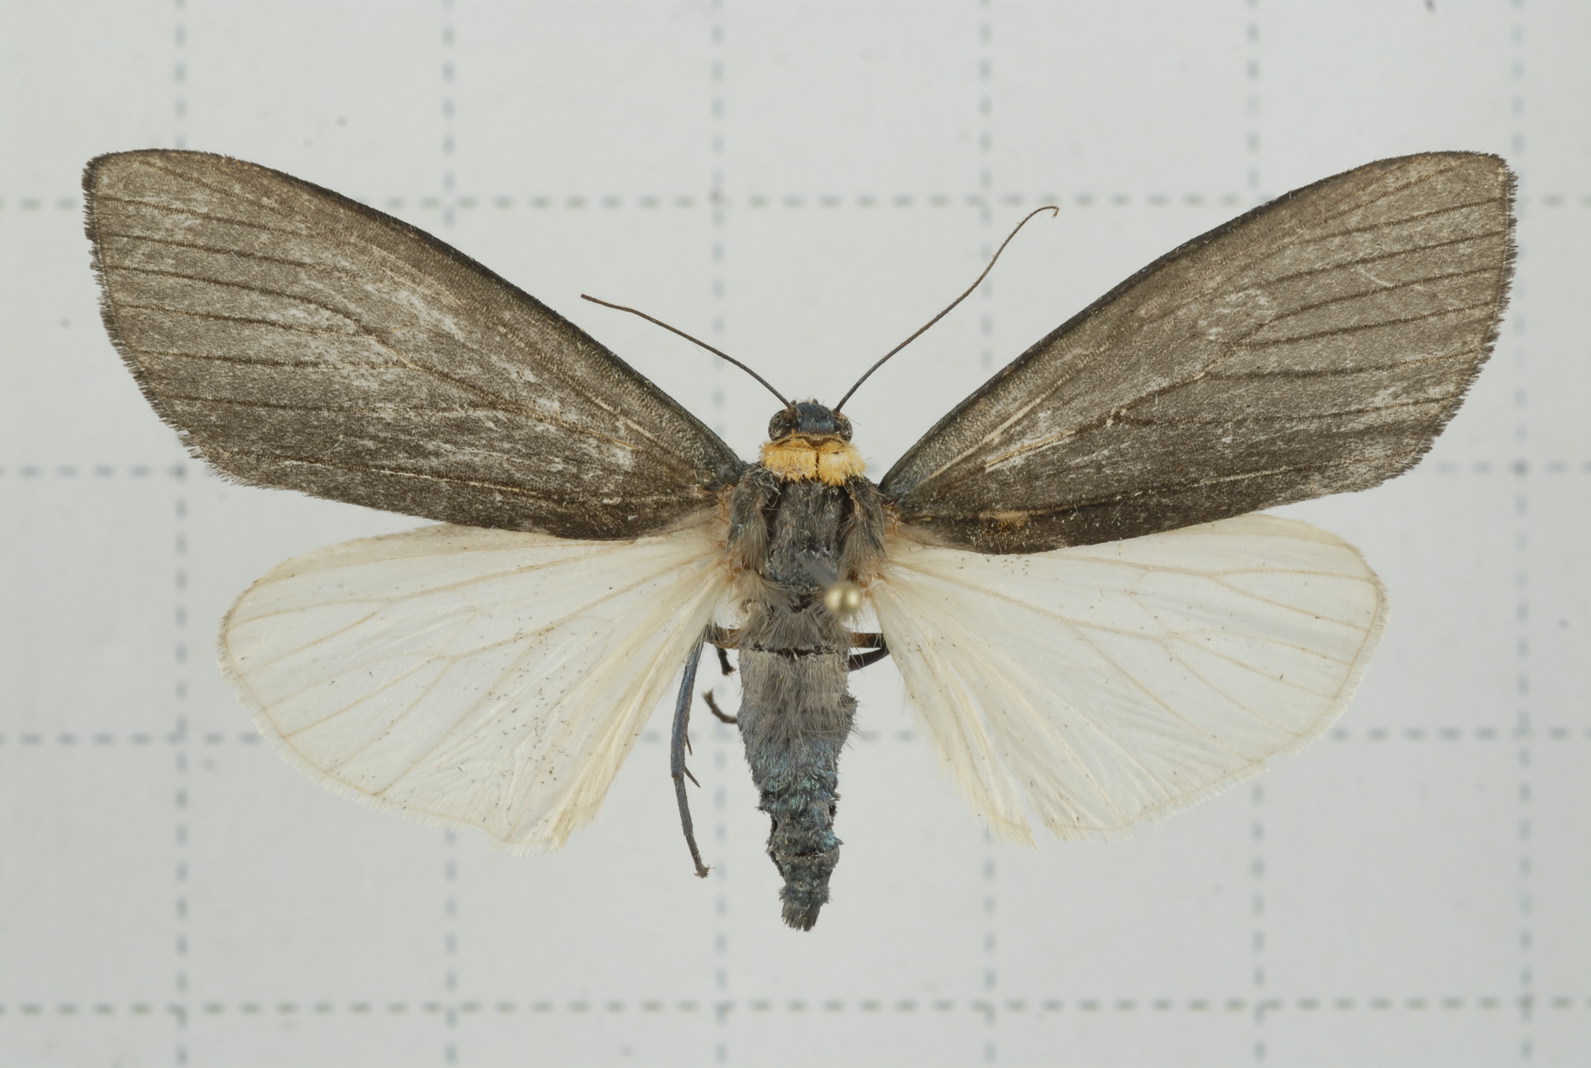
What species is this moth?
Paraona staudingeri formosana
